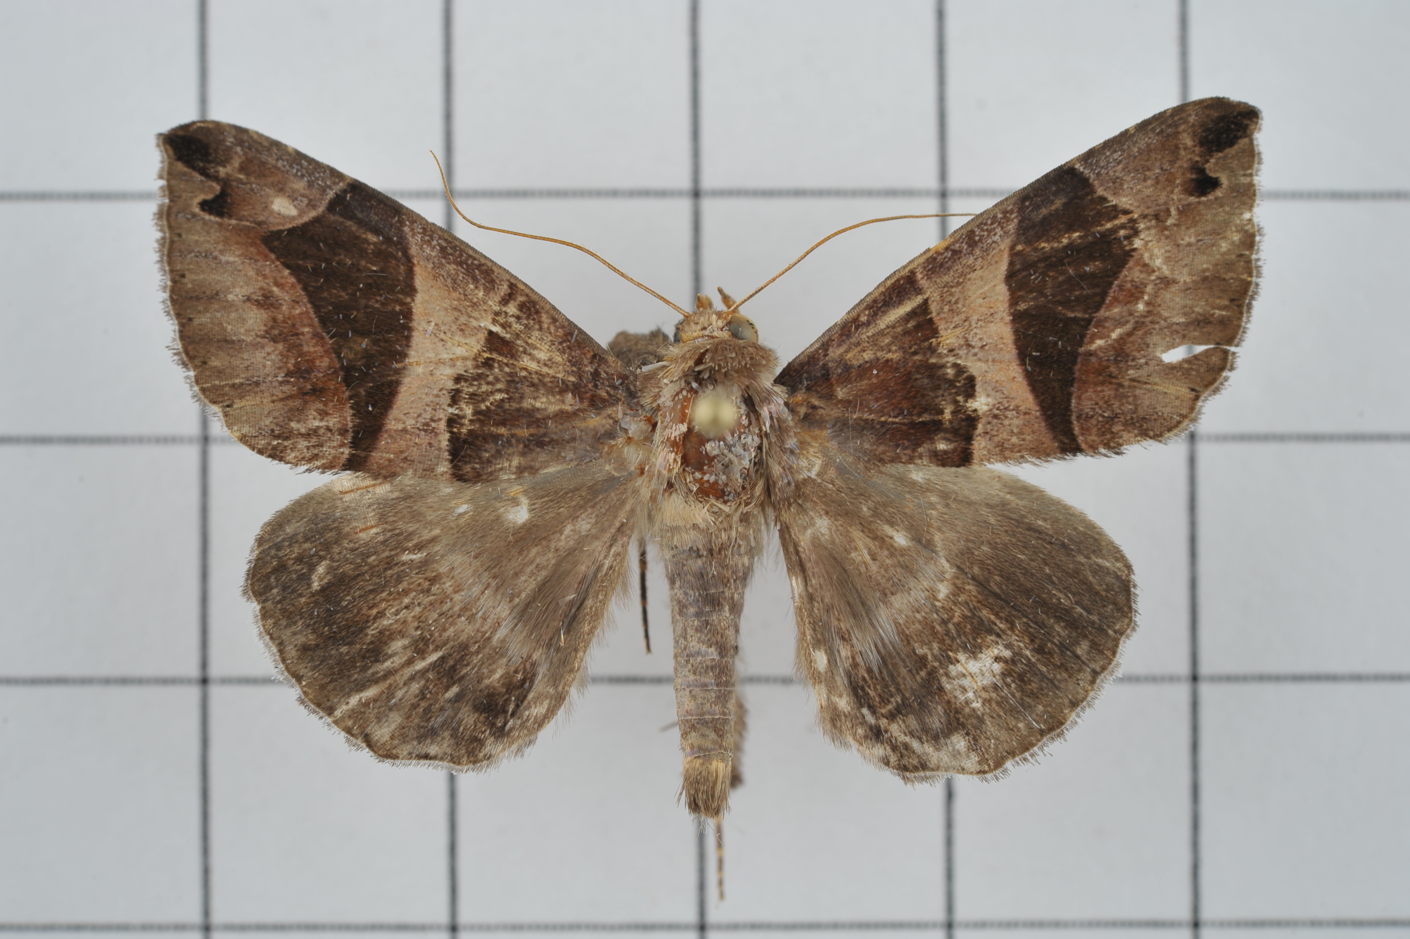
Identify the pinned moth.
Bastilla arcuata
